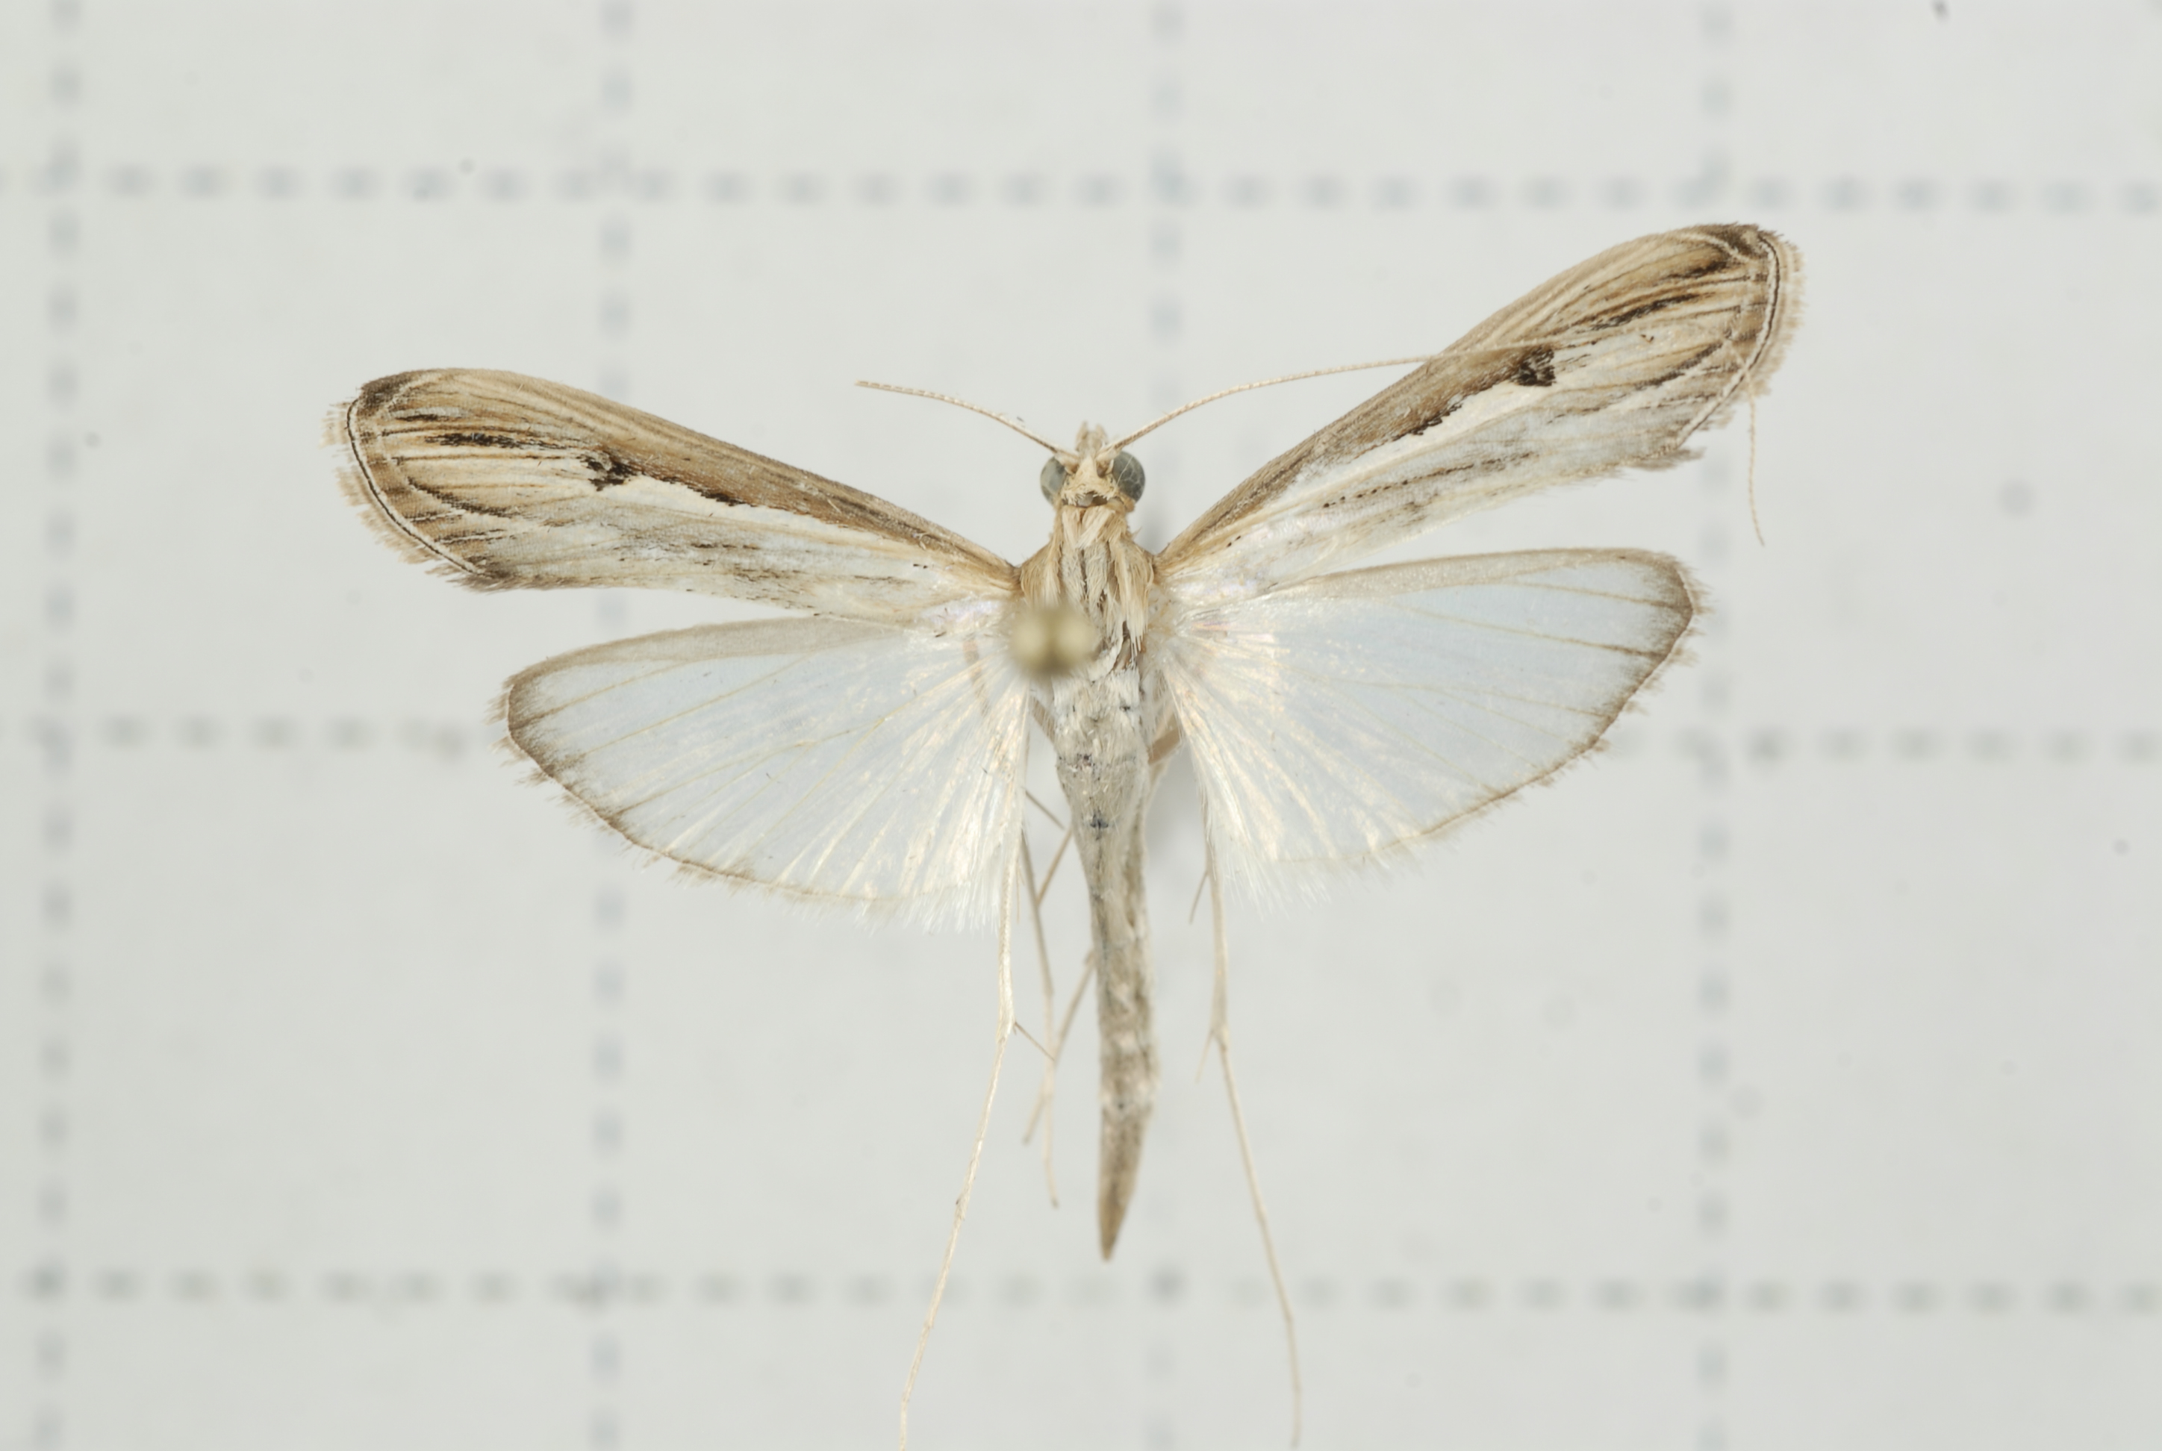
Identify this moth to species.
Euclasta dafamatalis
